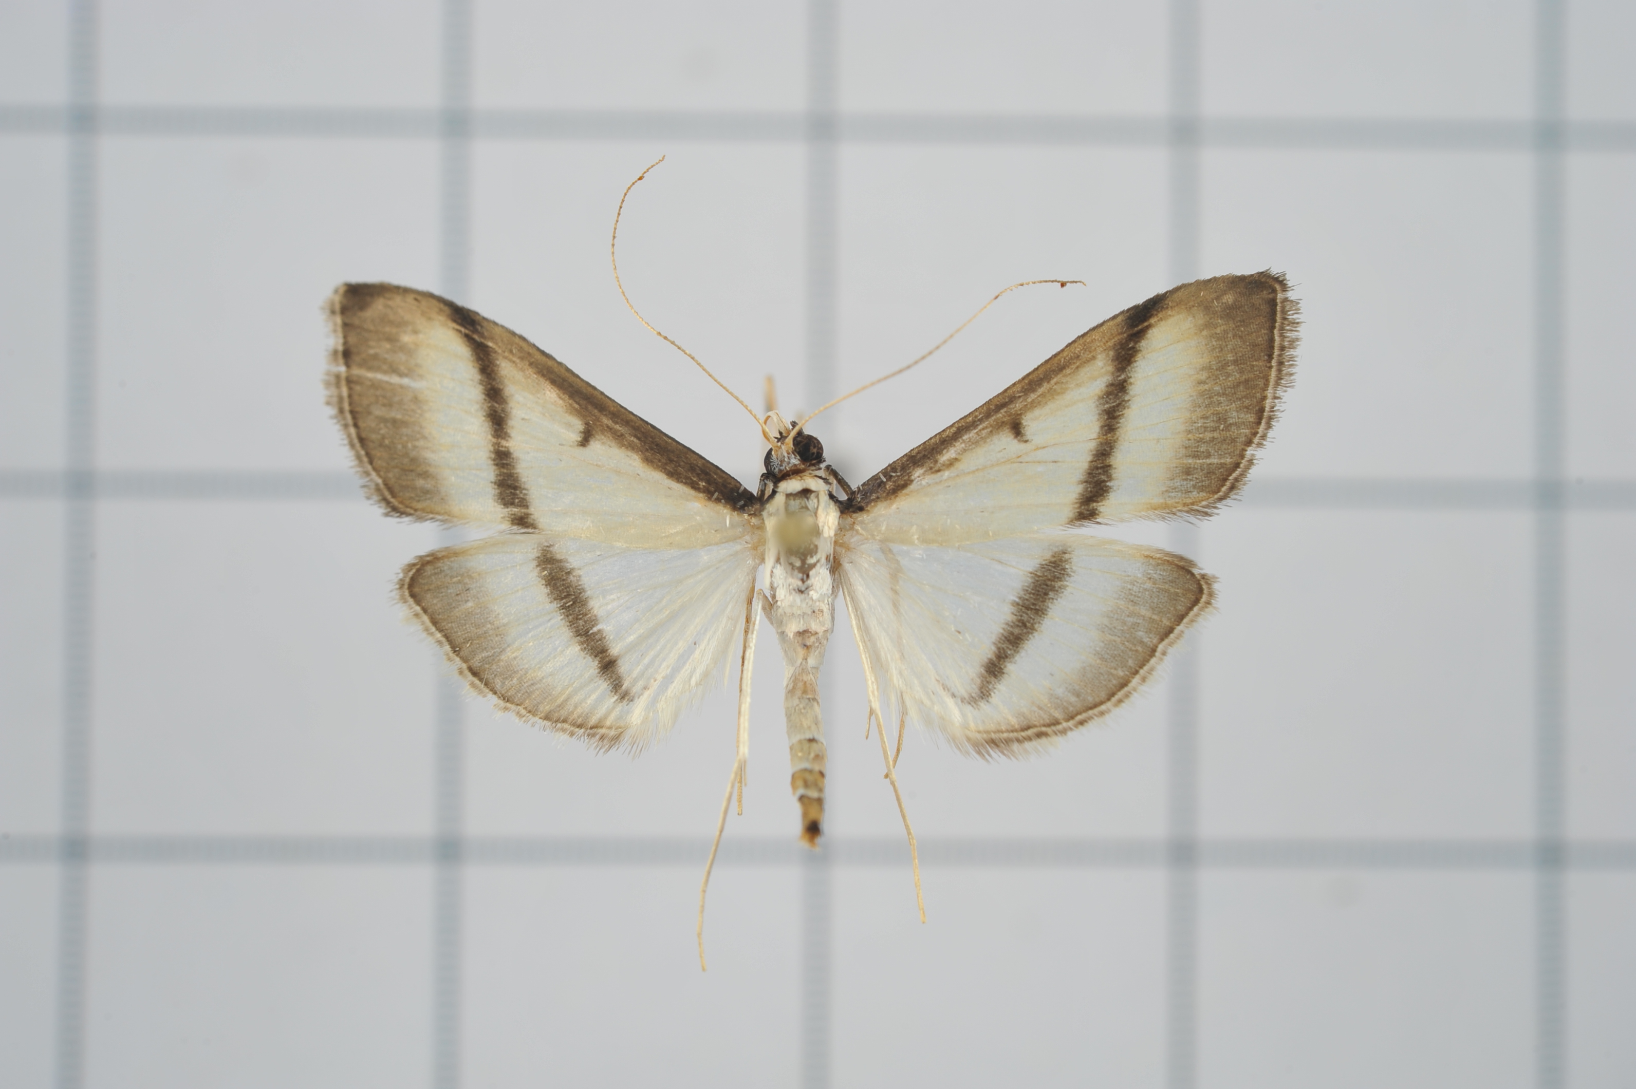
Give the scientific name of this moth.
Bradina diagonalis
